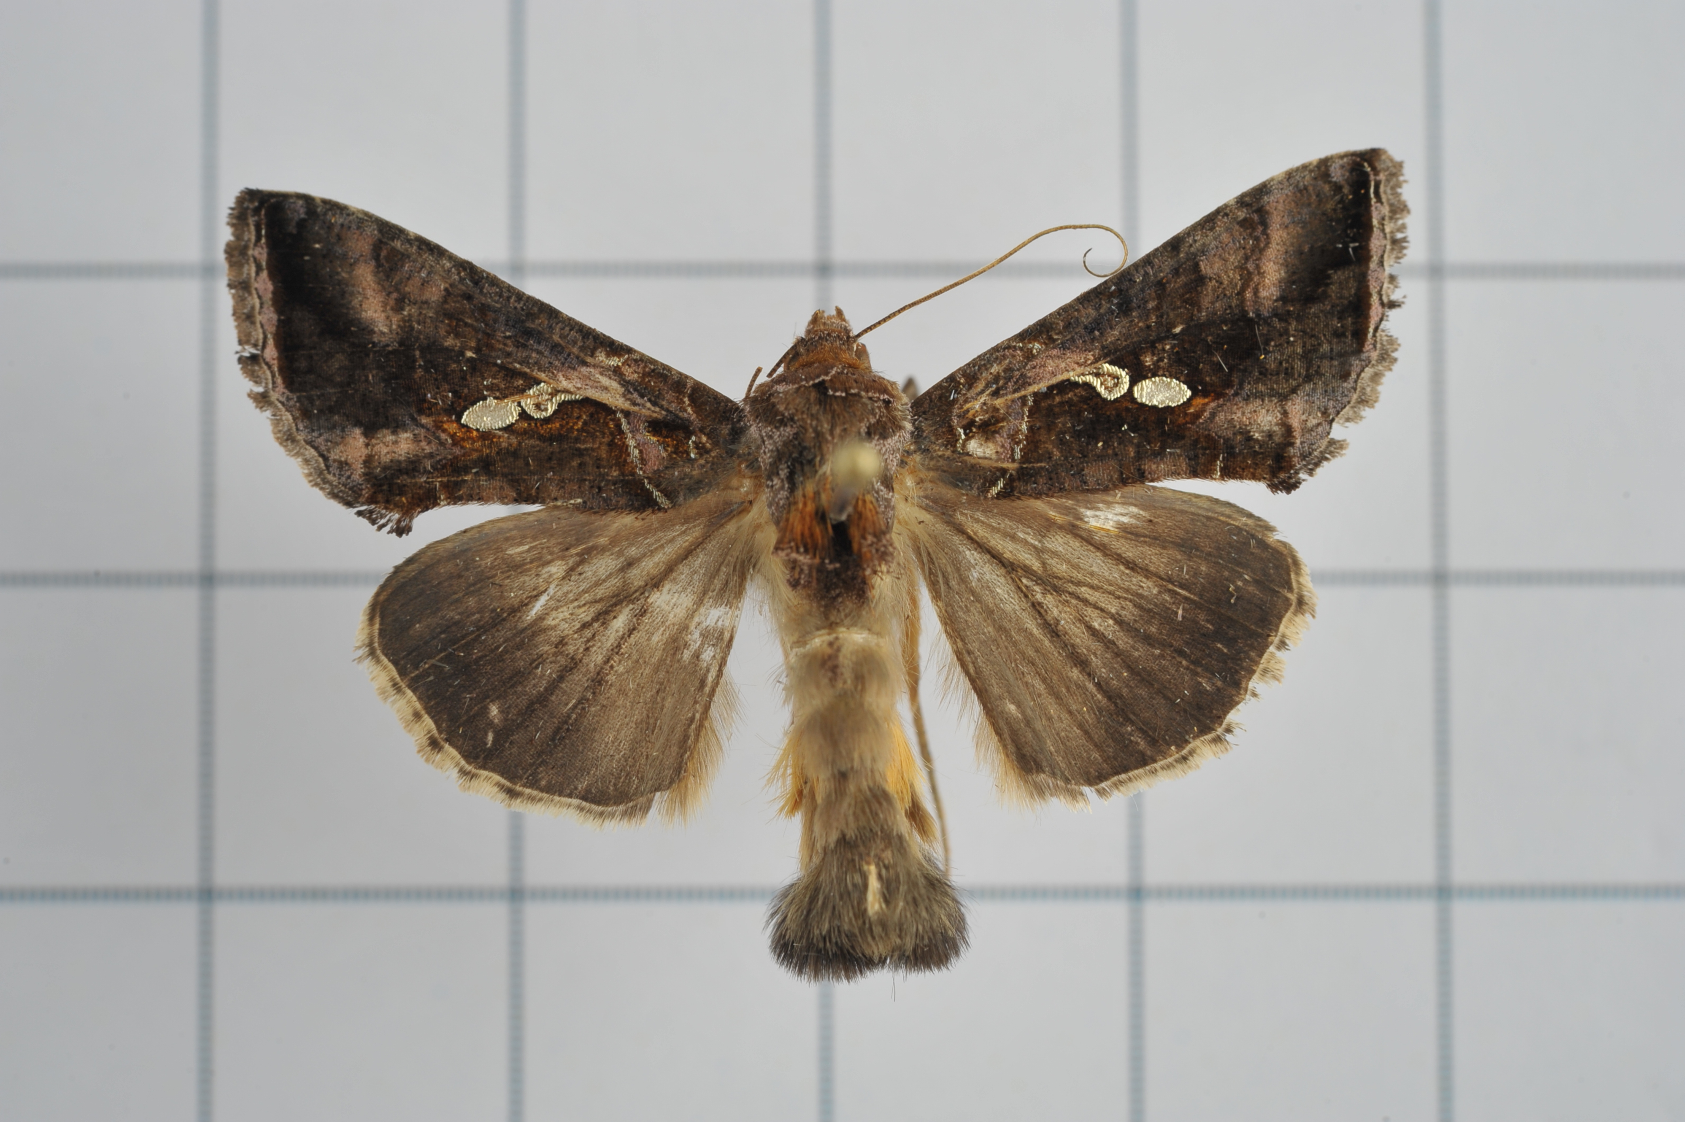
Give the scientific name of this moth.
Chrysodeixis eriosoma
